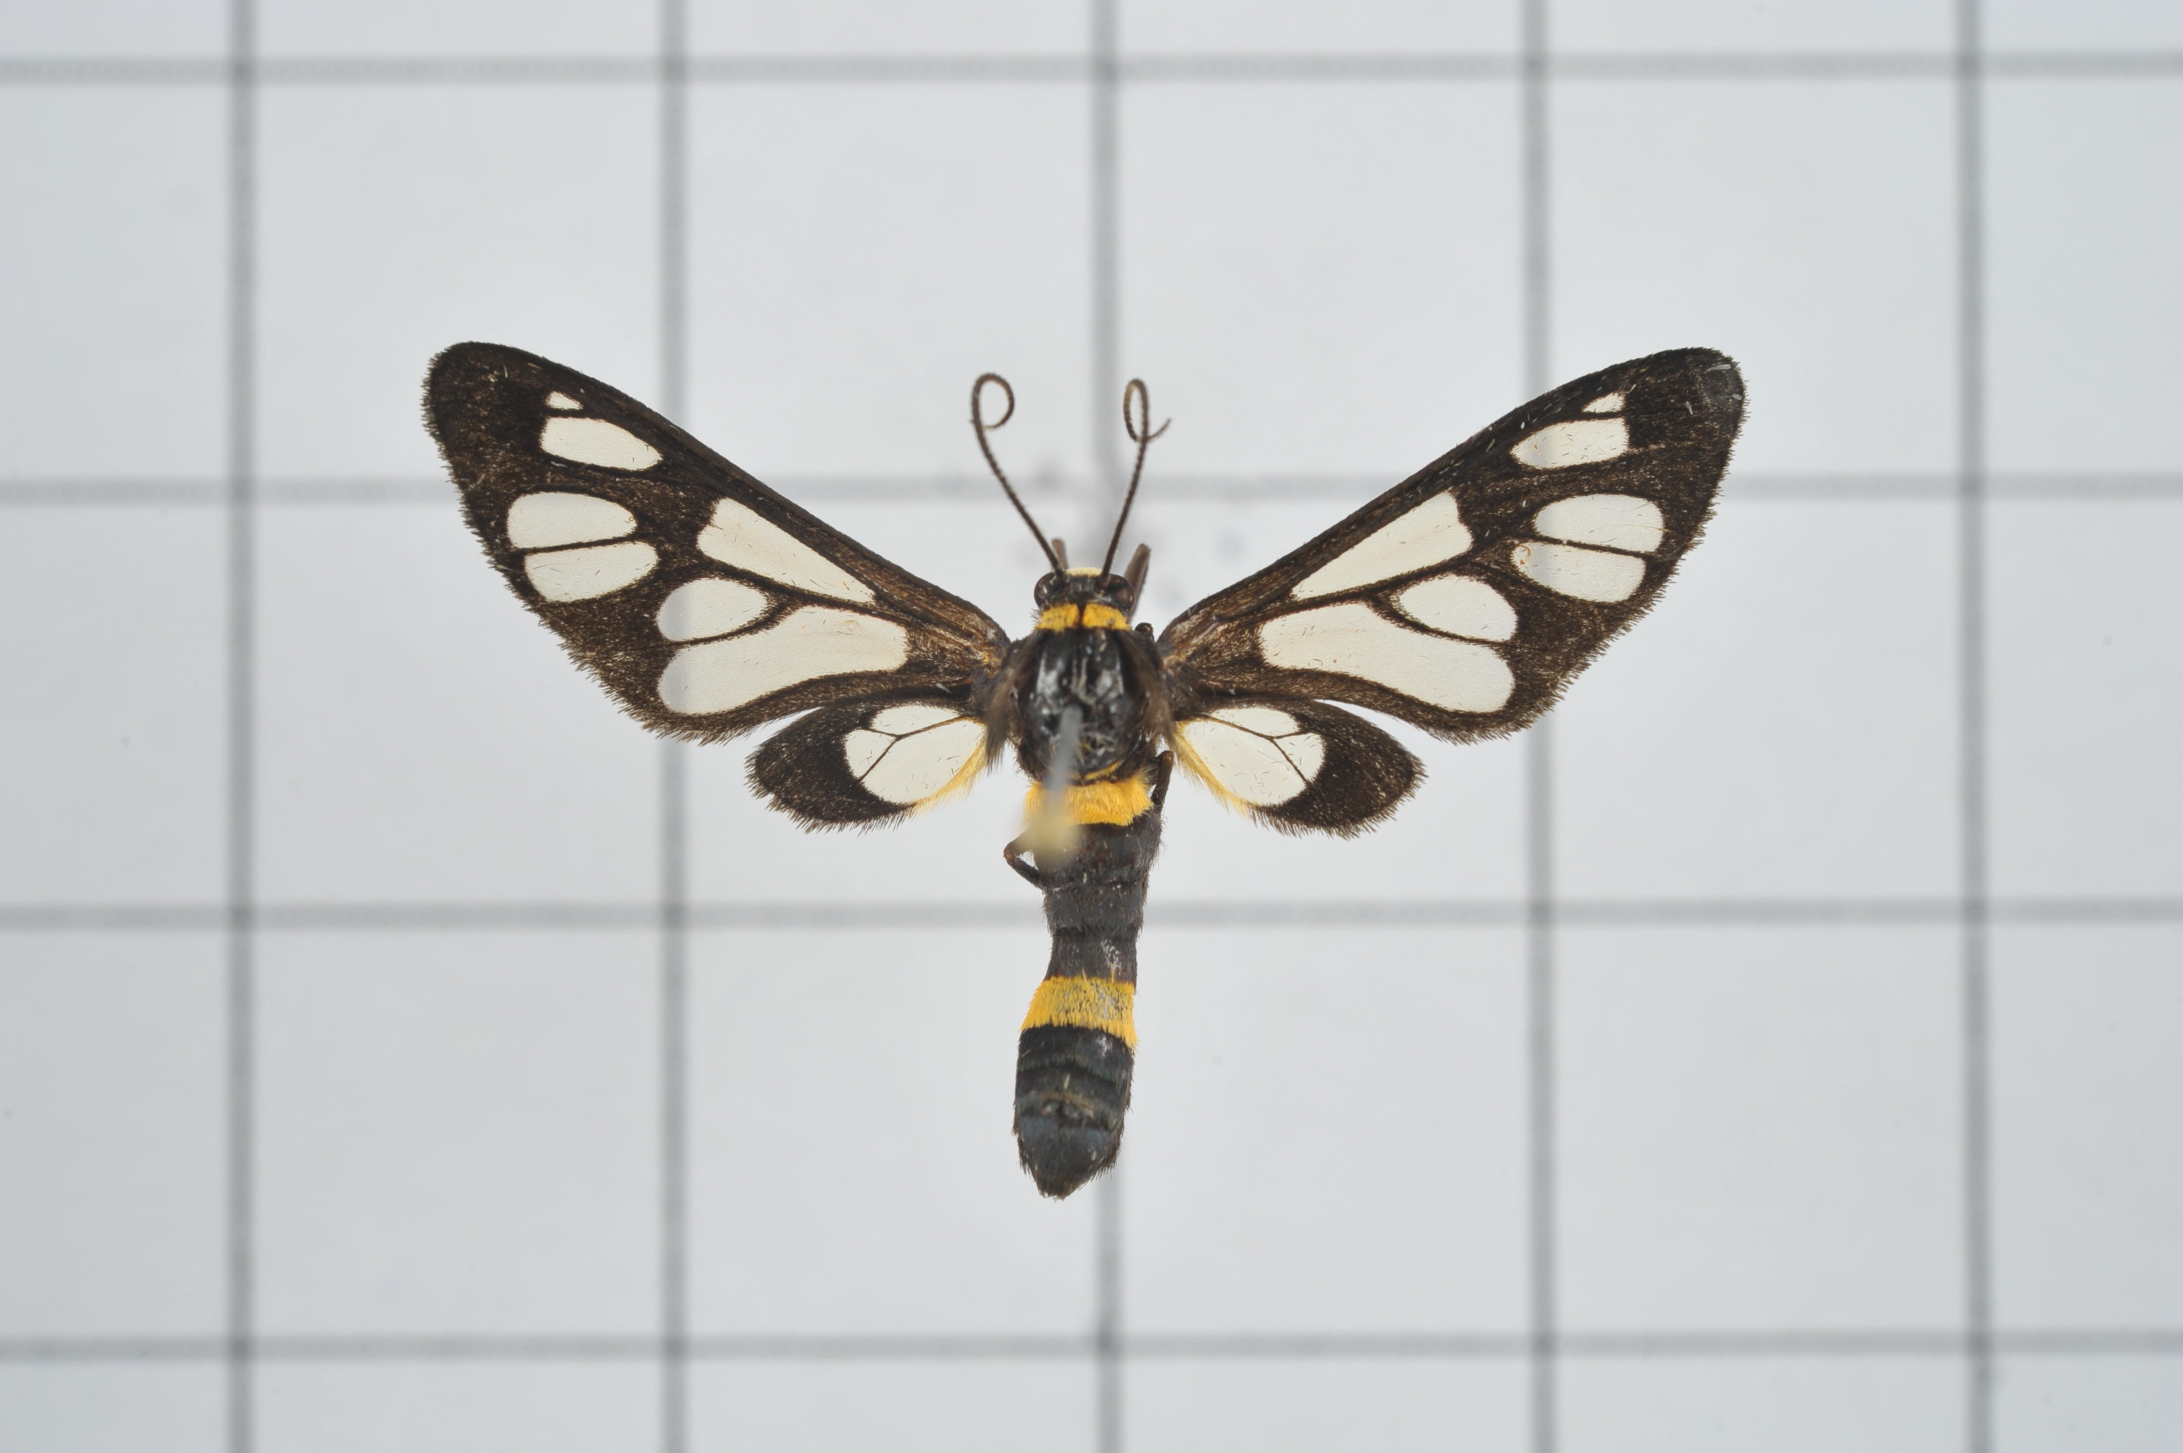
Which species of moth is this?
Syntomoides imaon
